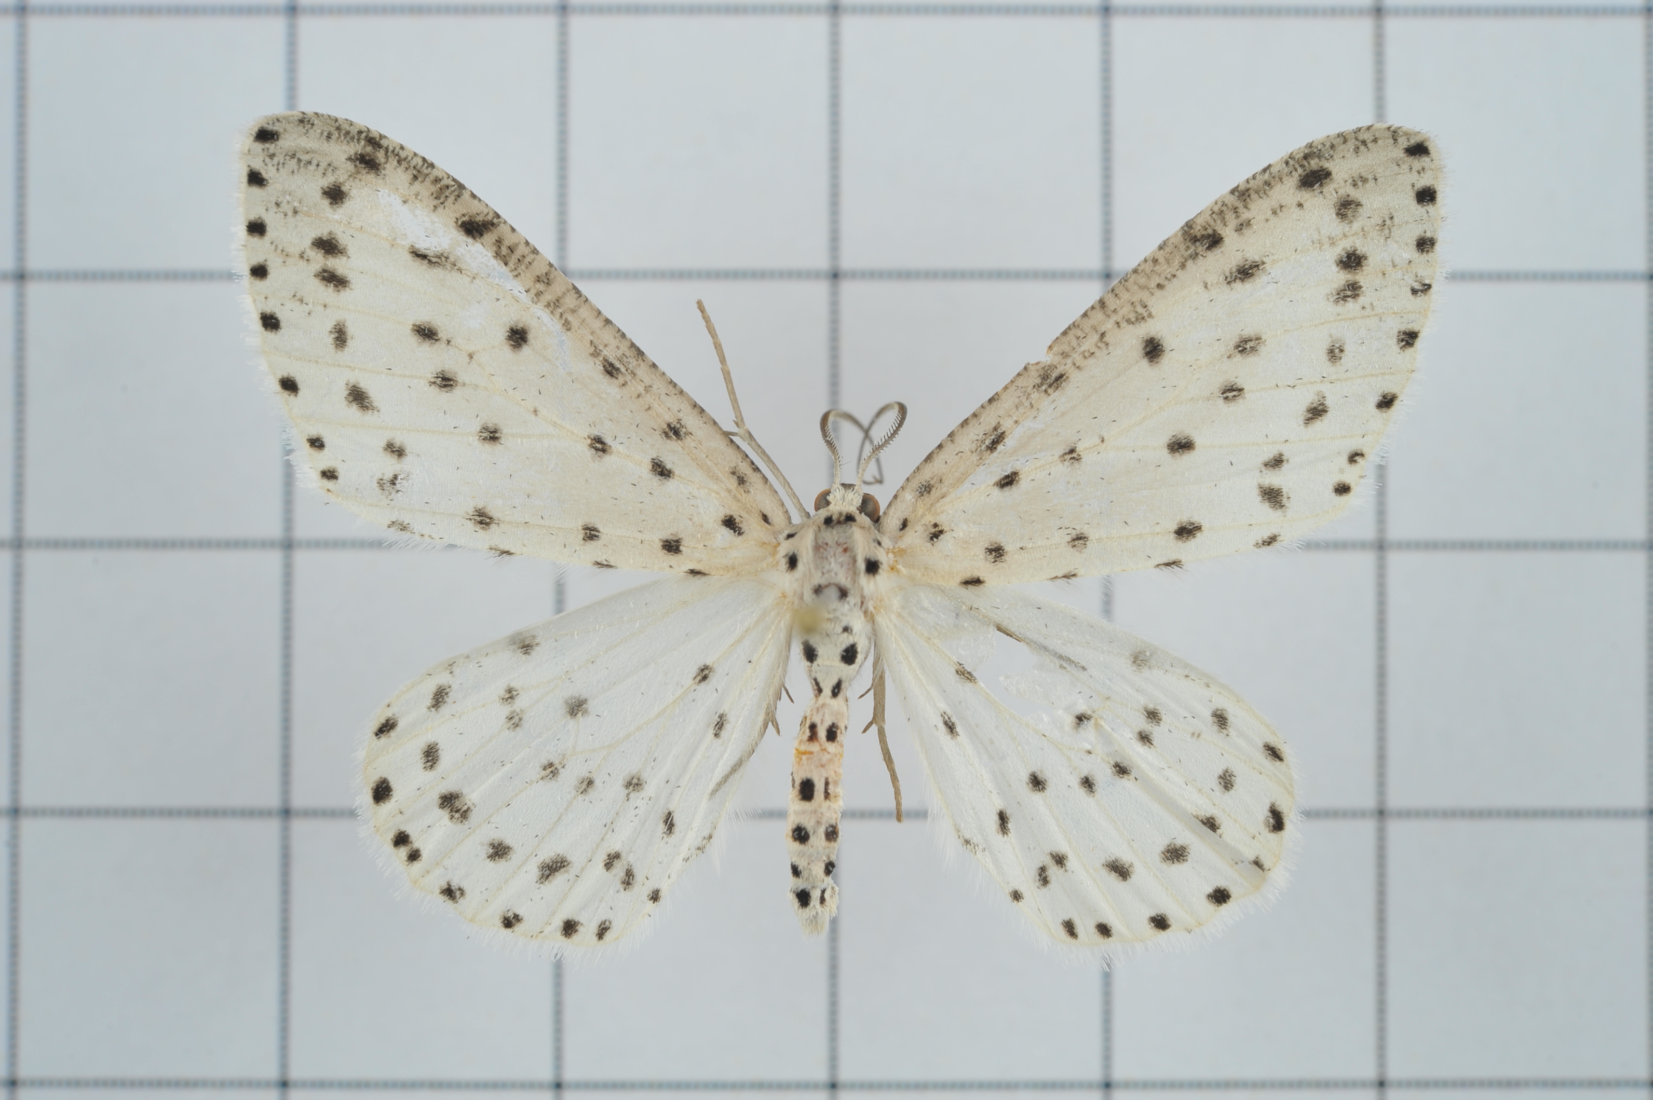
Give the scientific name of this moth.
Xenoplia trivialis
